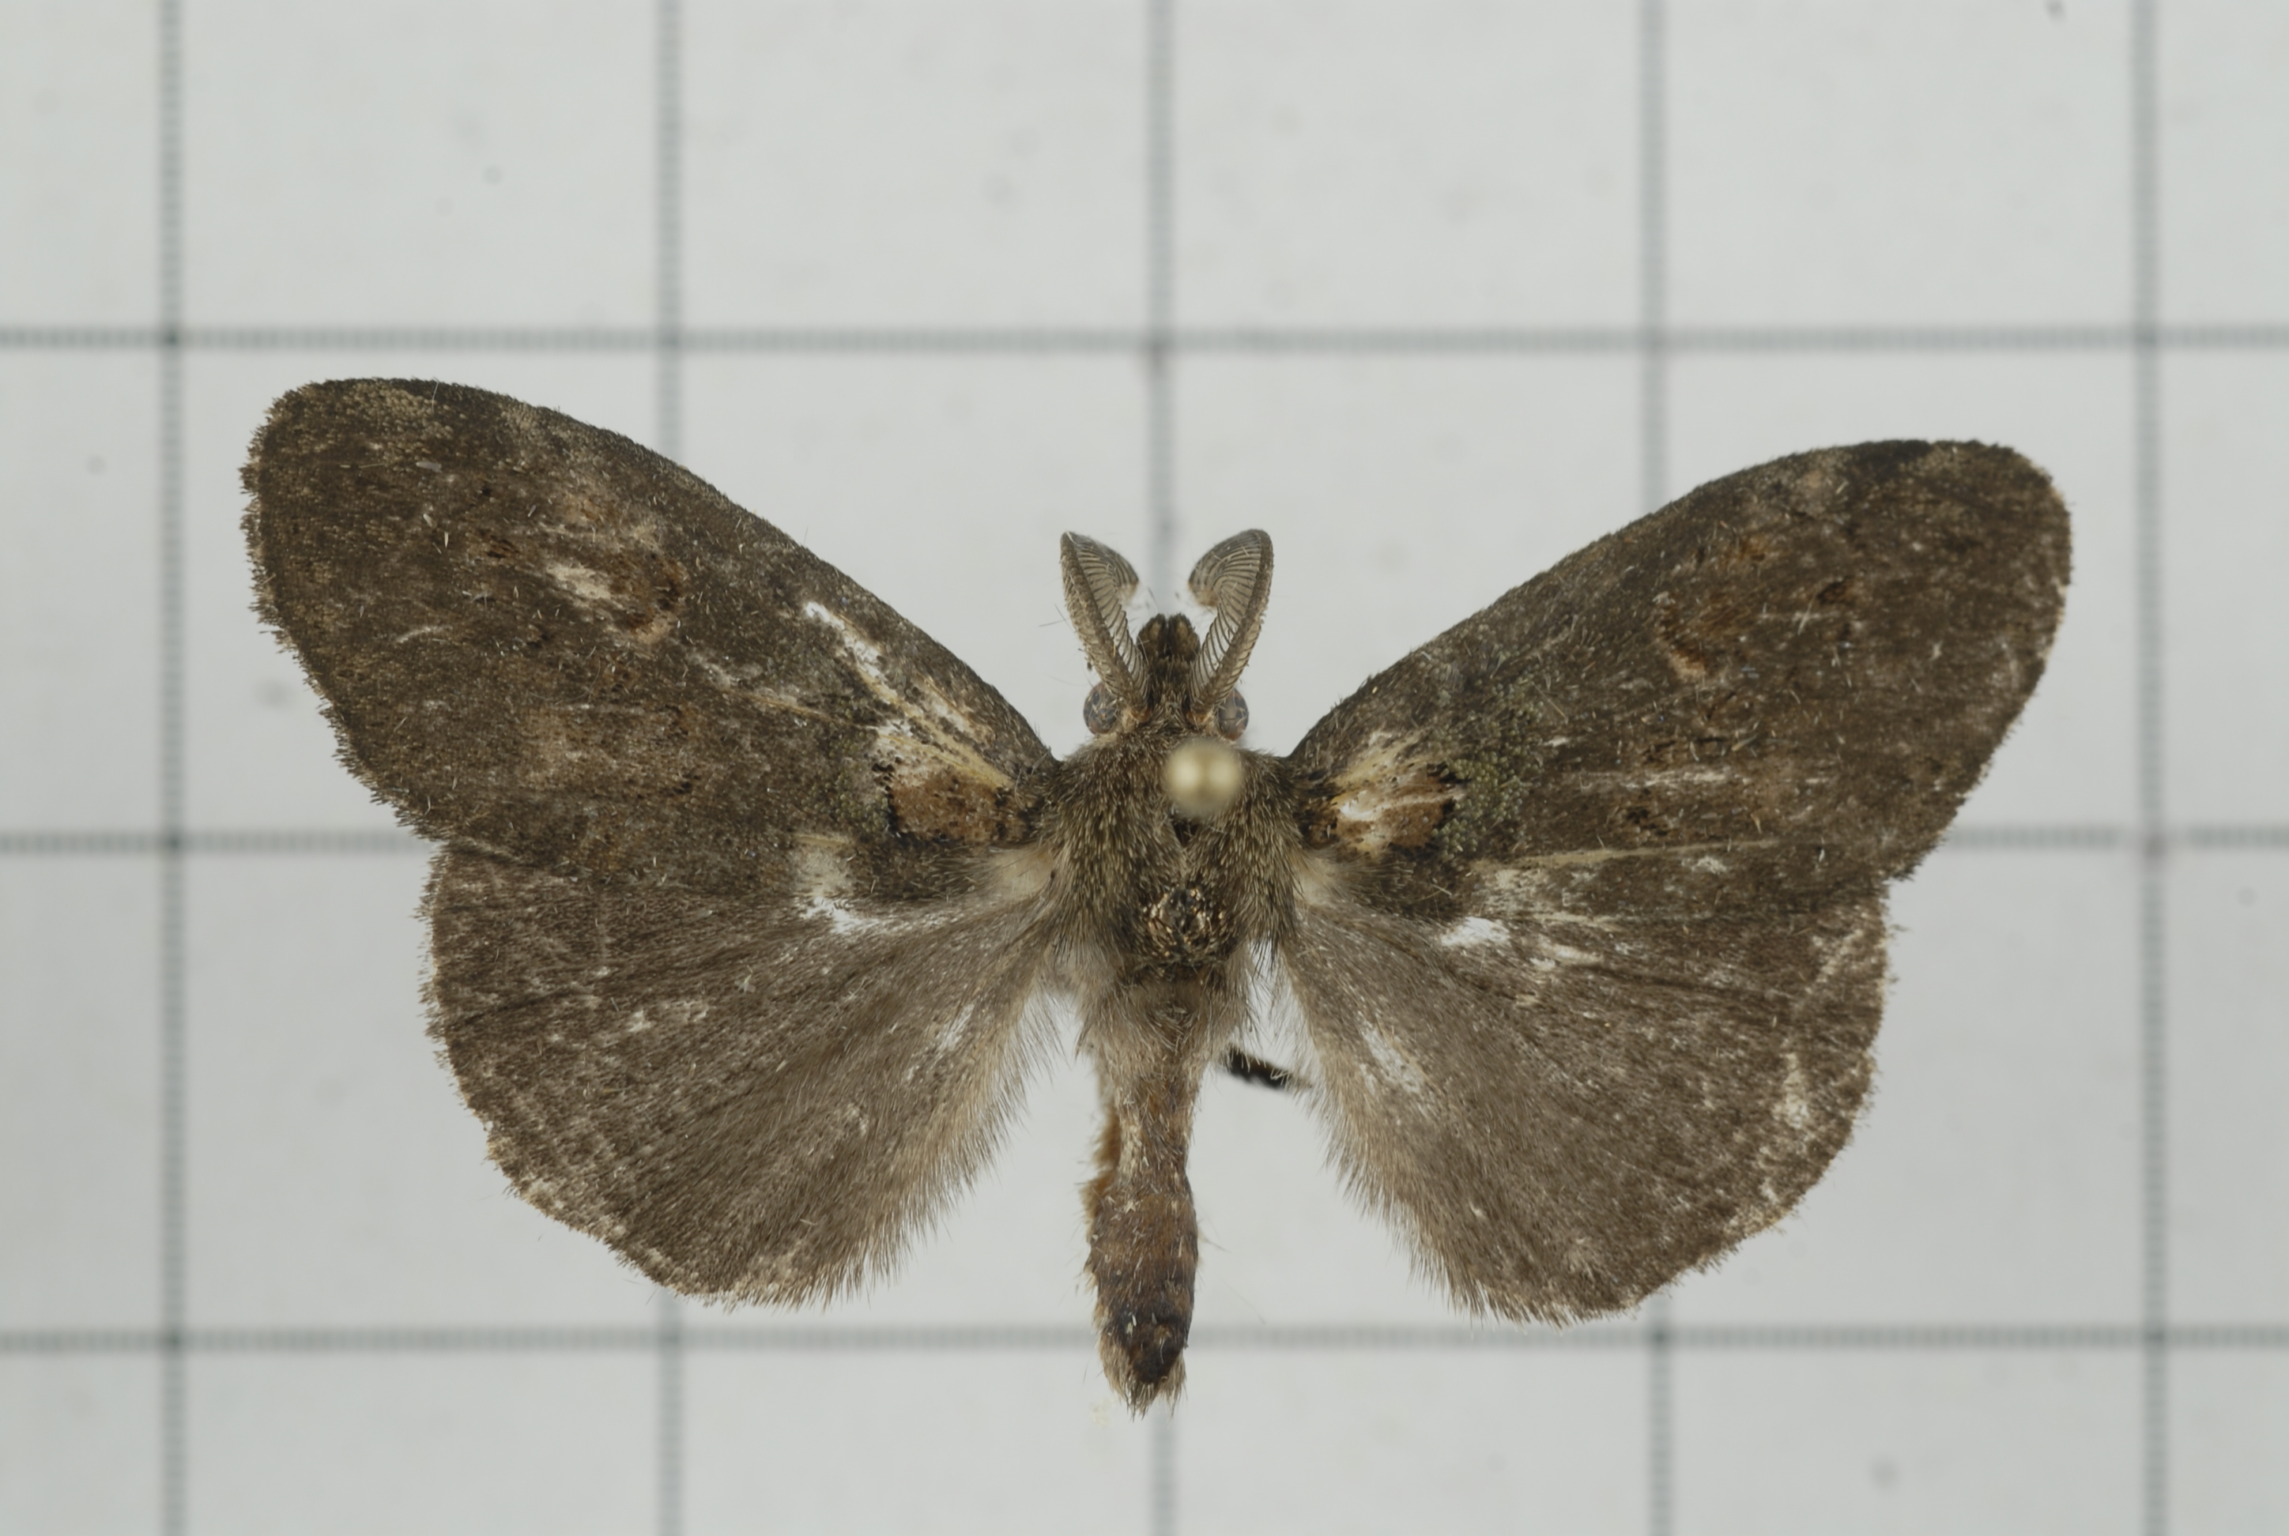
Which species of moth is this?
Olene dudgeoni
